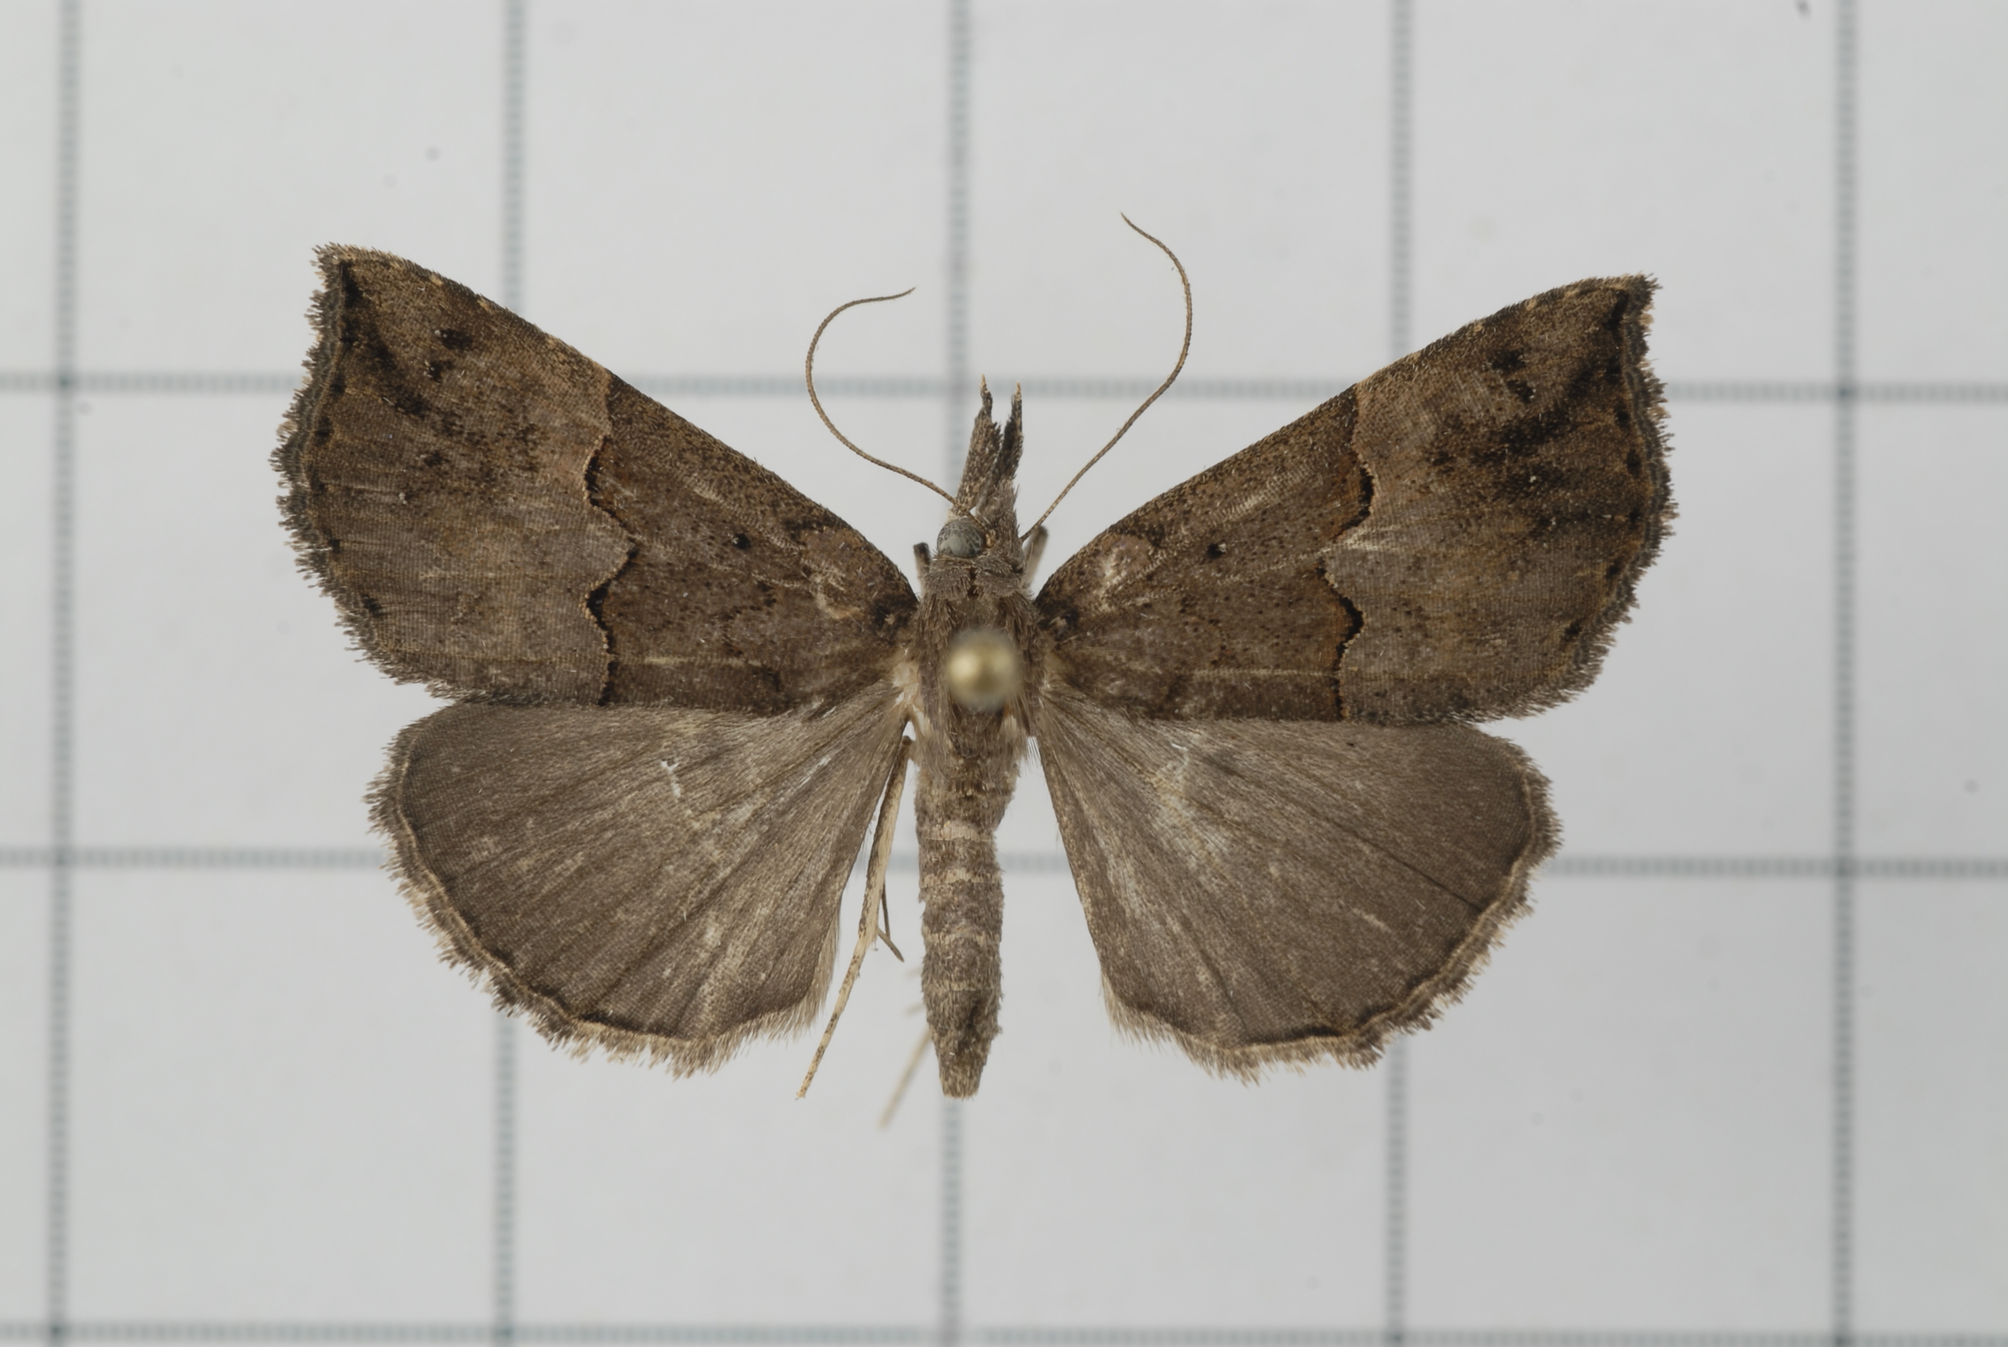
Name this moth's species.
Hypena sinuosa
